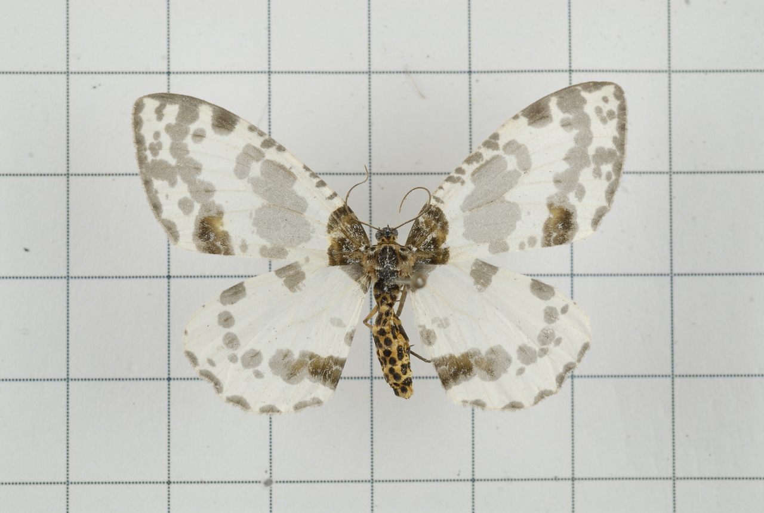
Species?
Abraxas adilluminata
